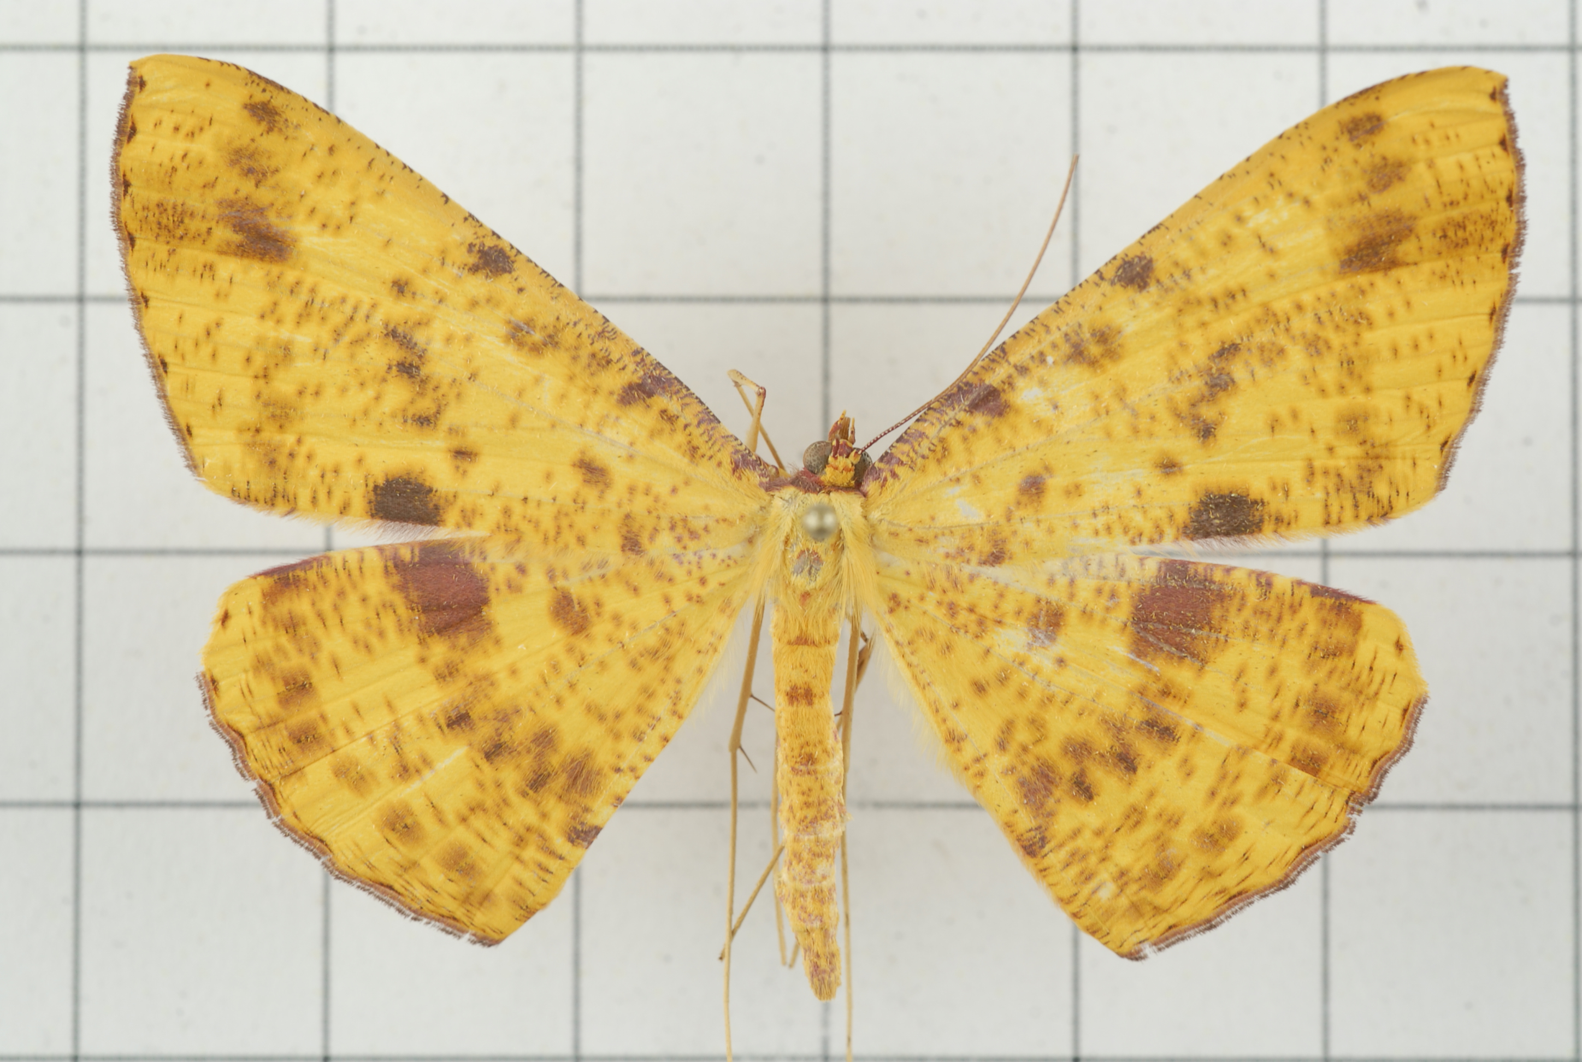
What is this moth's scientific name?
Eumelea ludovicata ludovicata
